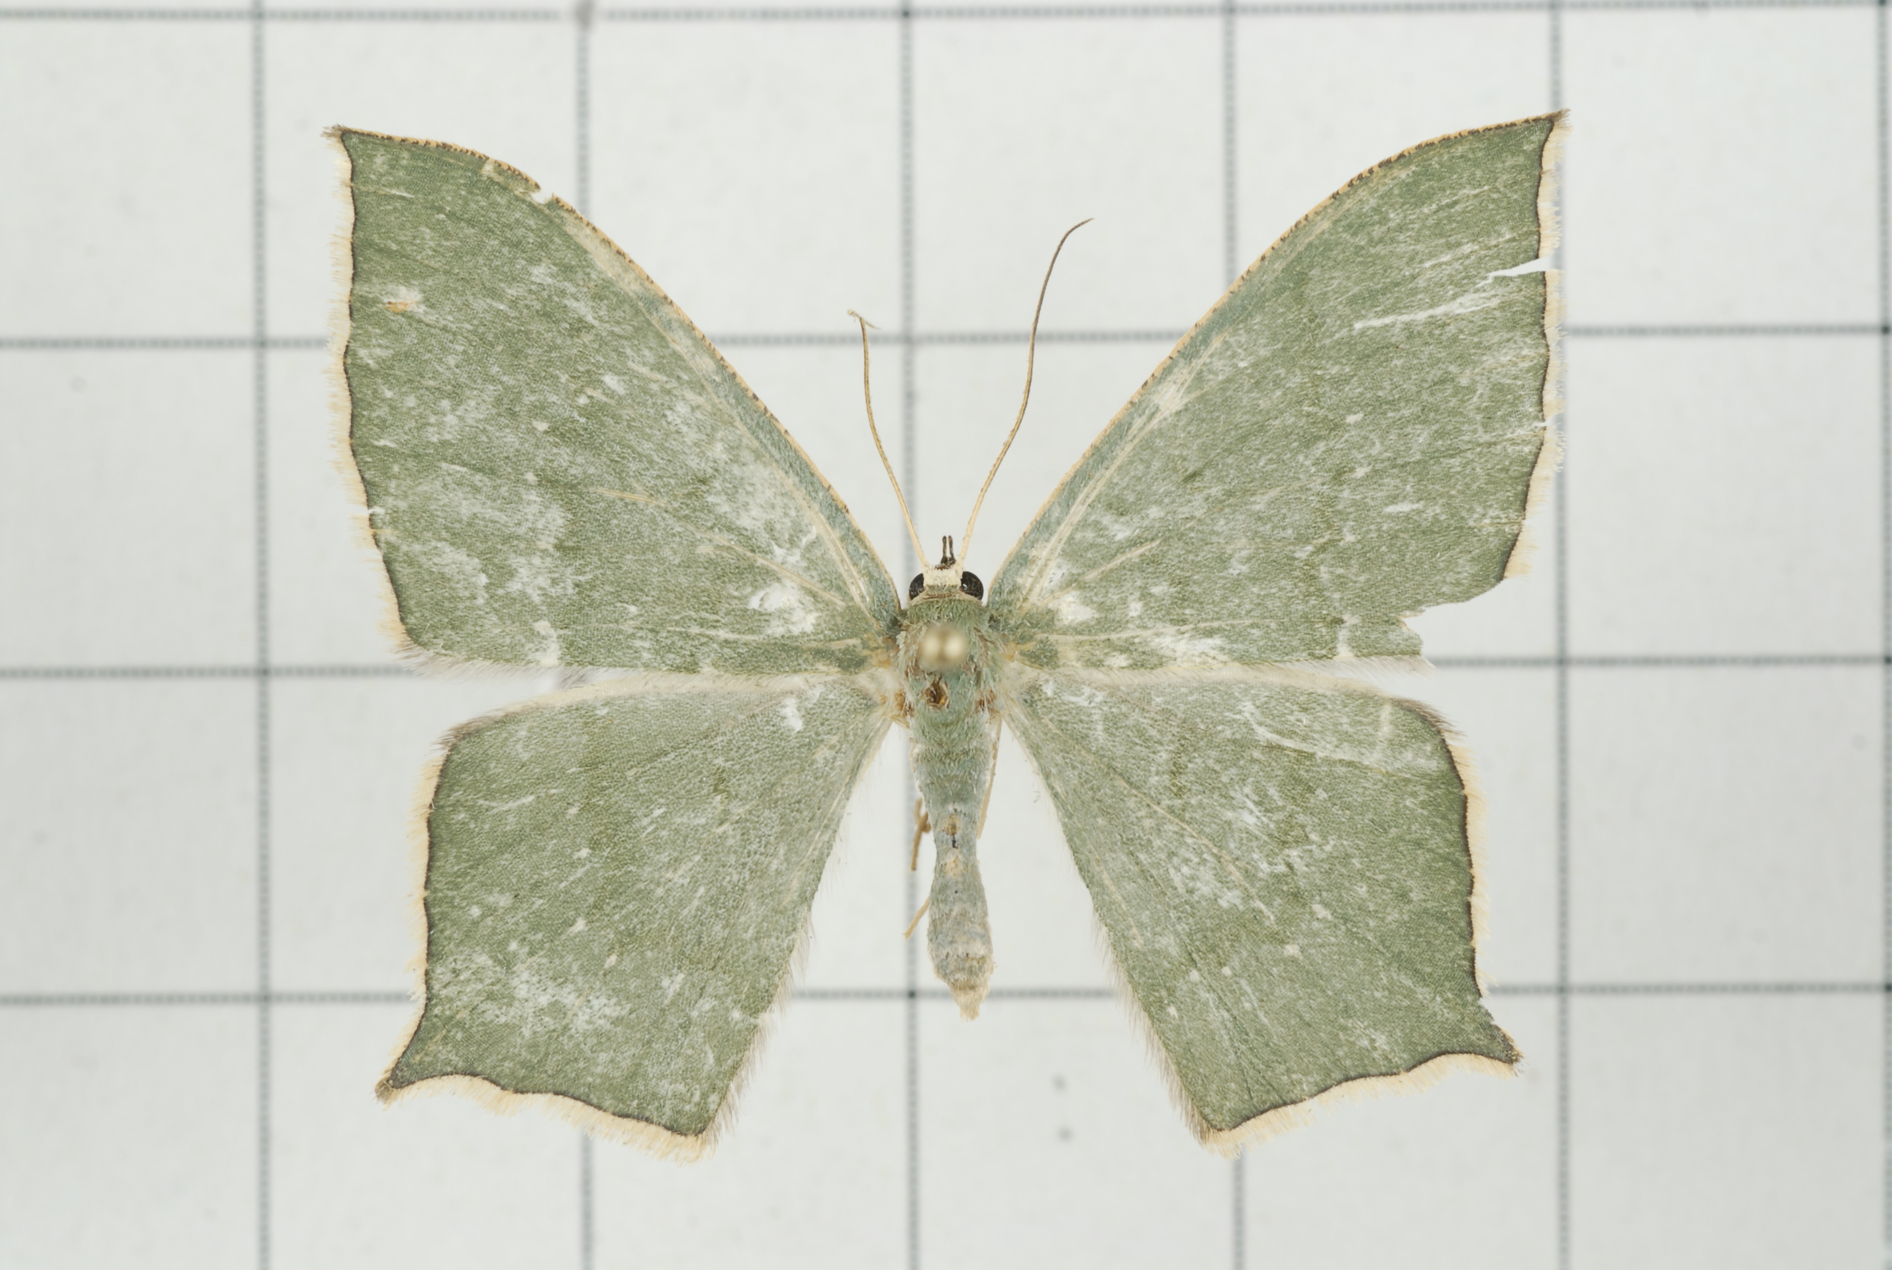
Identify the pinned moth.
Maxates quadripunctata
